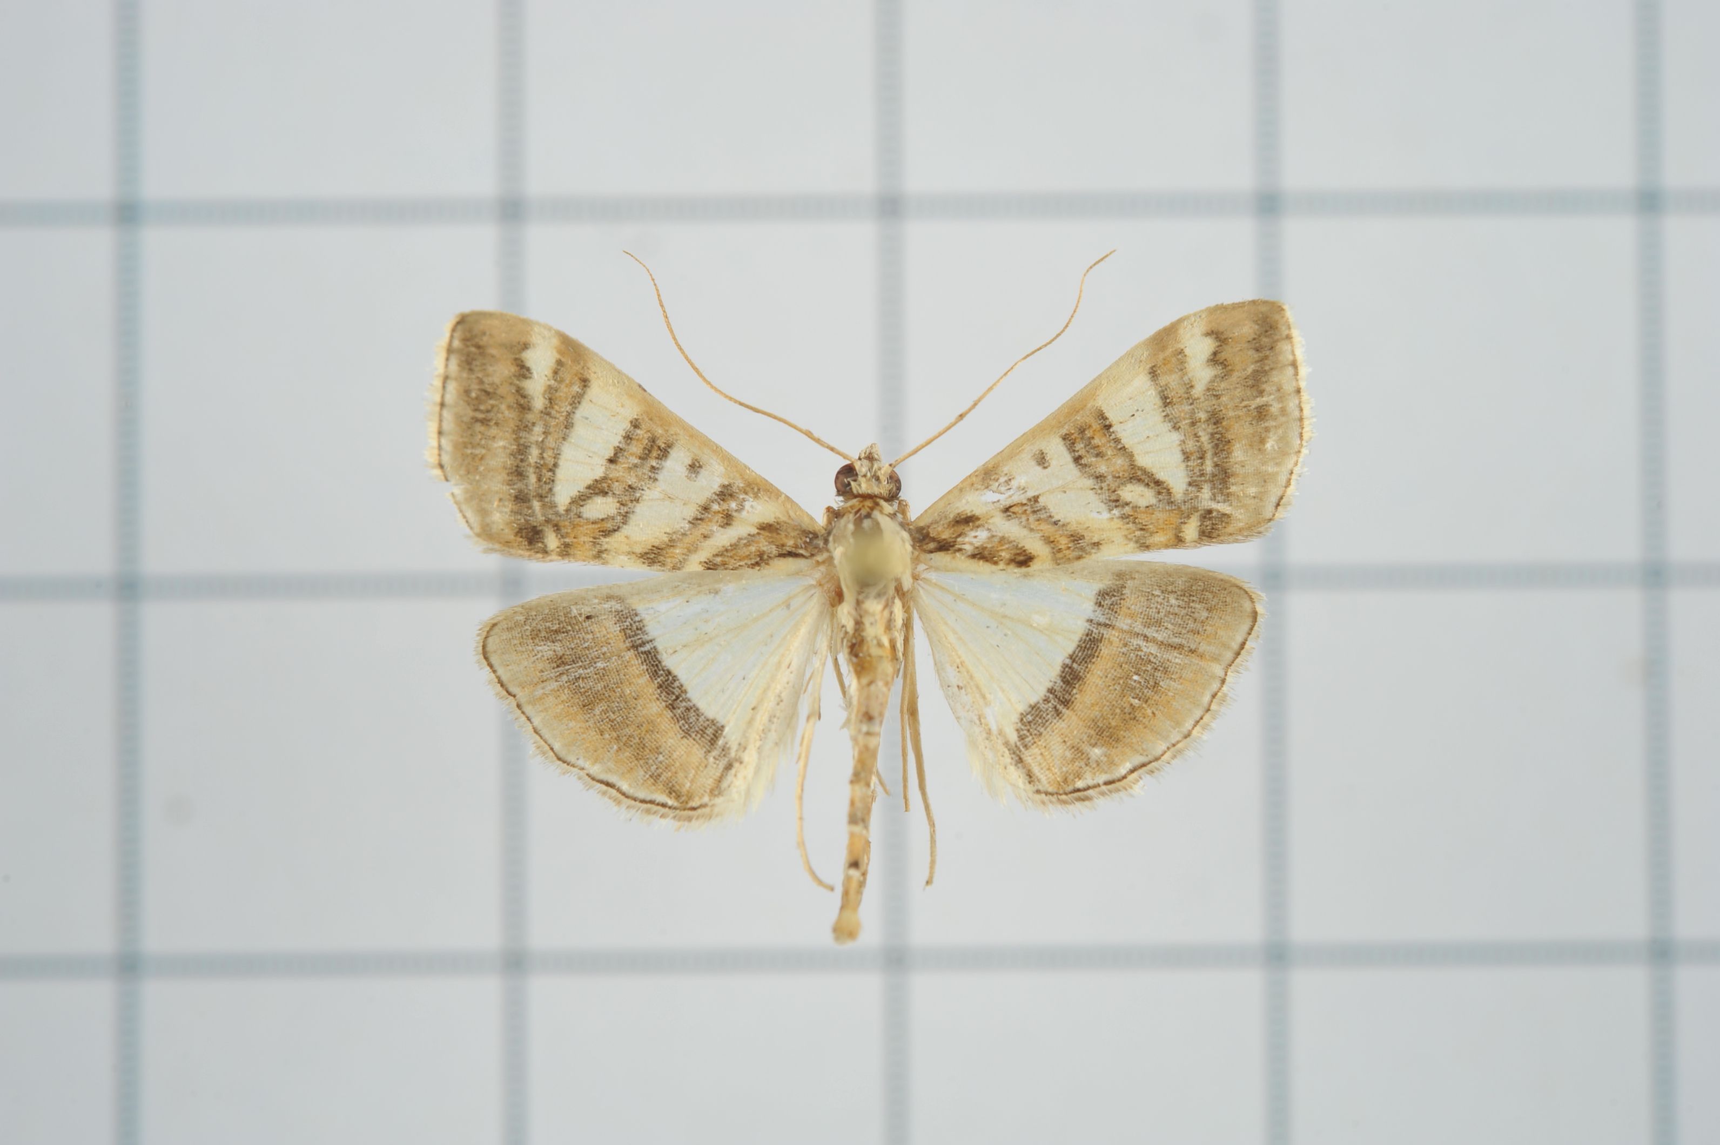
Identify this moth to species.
Glyphodes duplicalis
